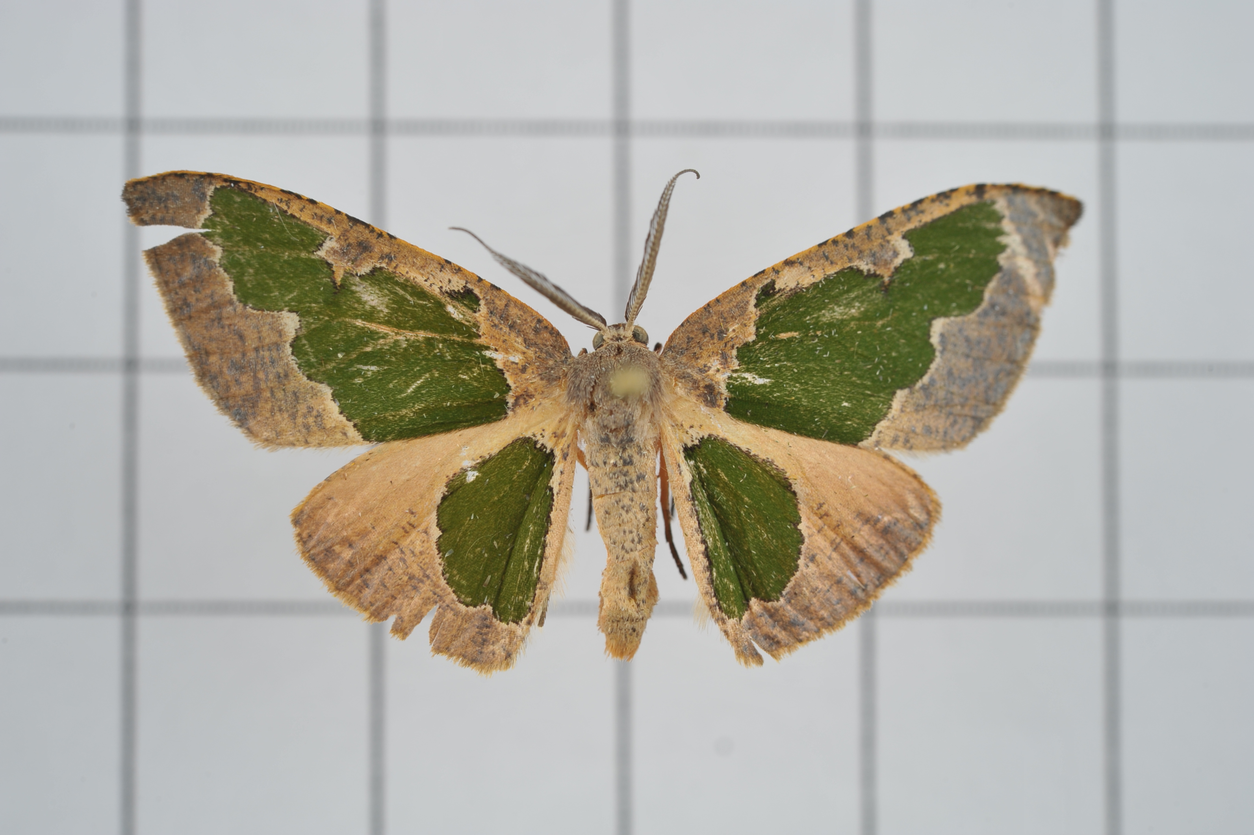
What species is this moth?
Celenna festivaria formosensis
